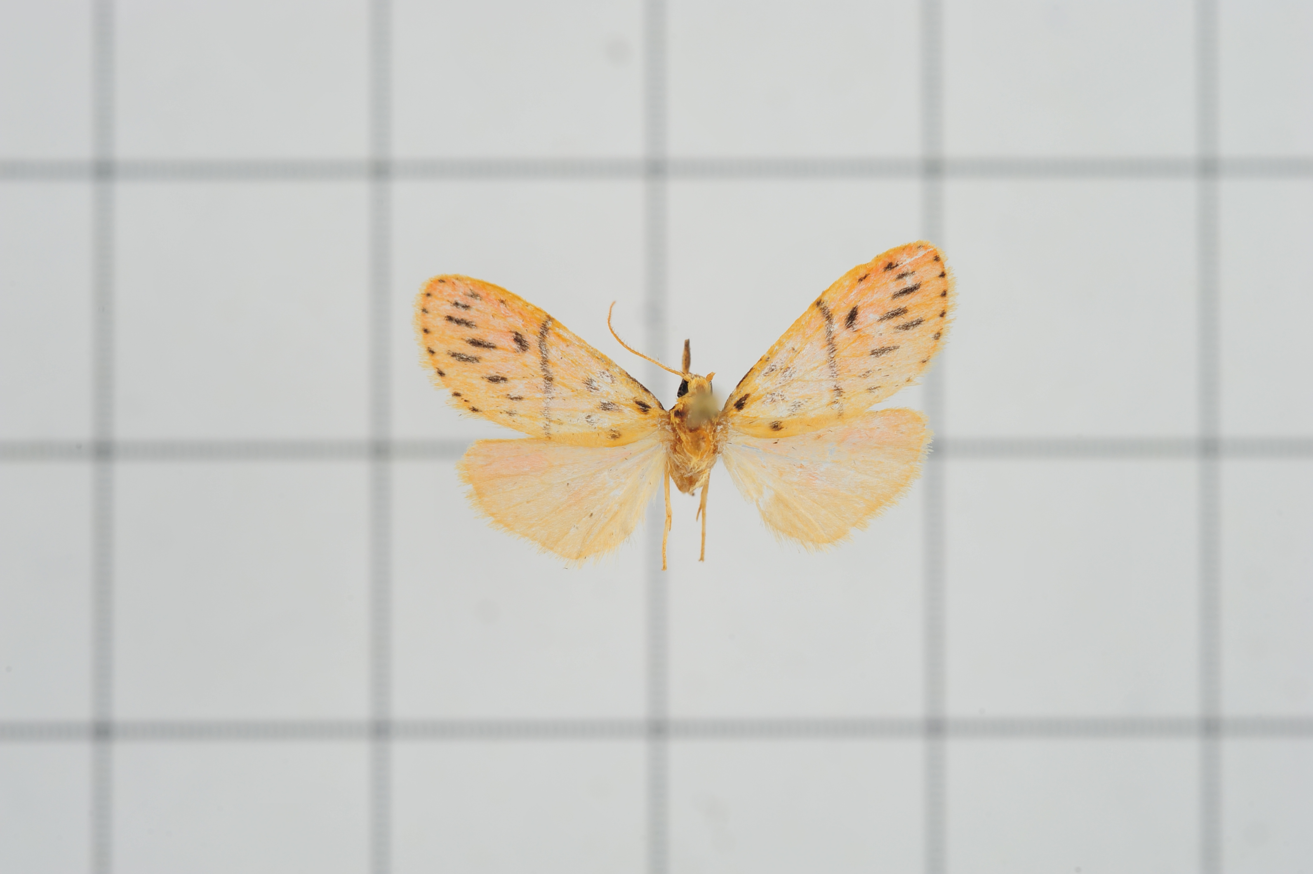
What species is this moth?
Miltochrista arcuata
